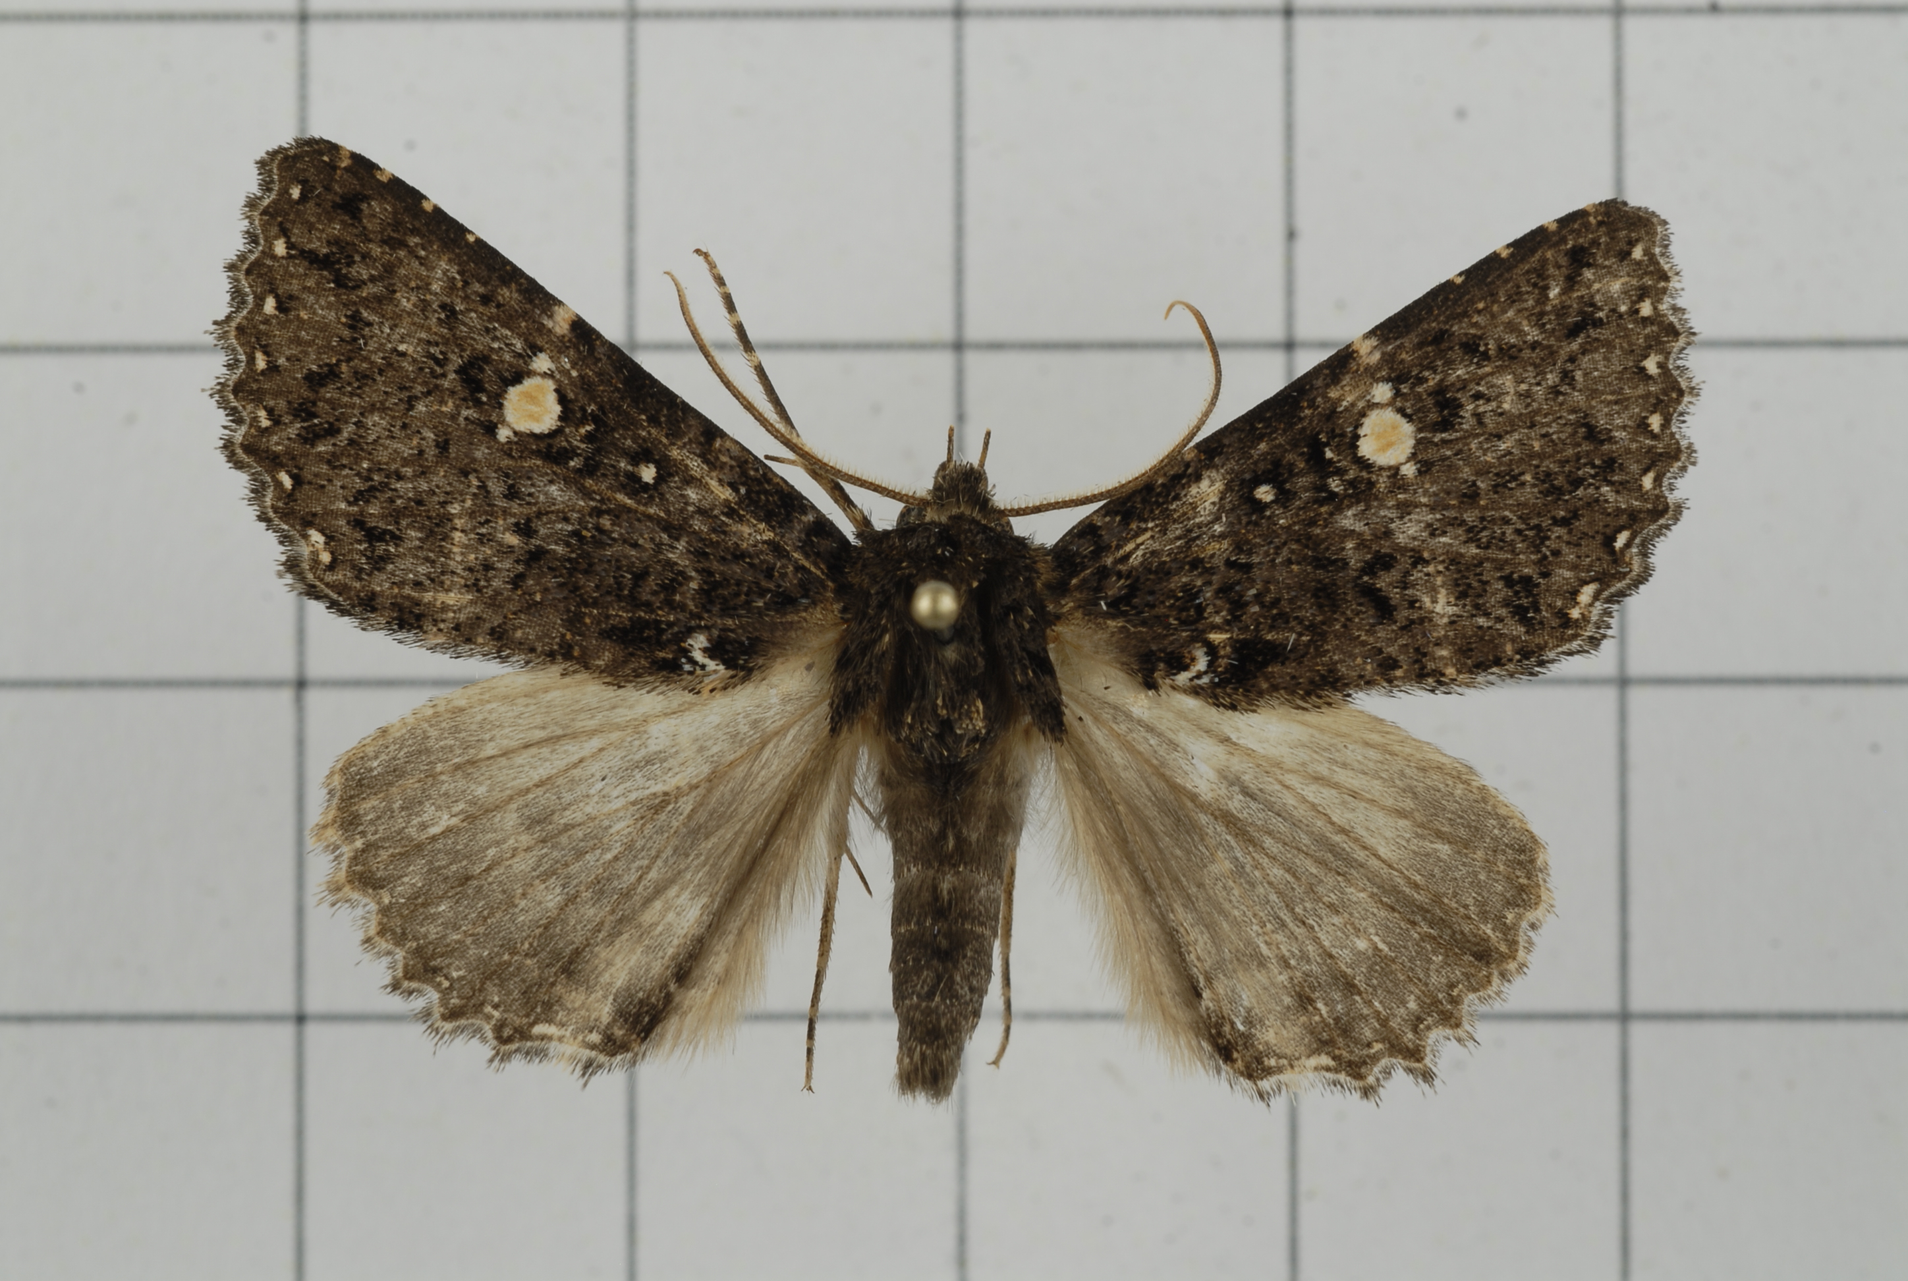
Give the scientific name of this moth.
Hypersypnoides moltrechti
